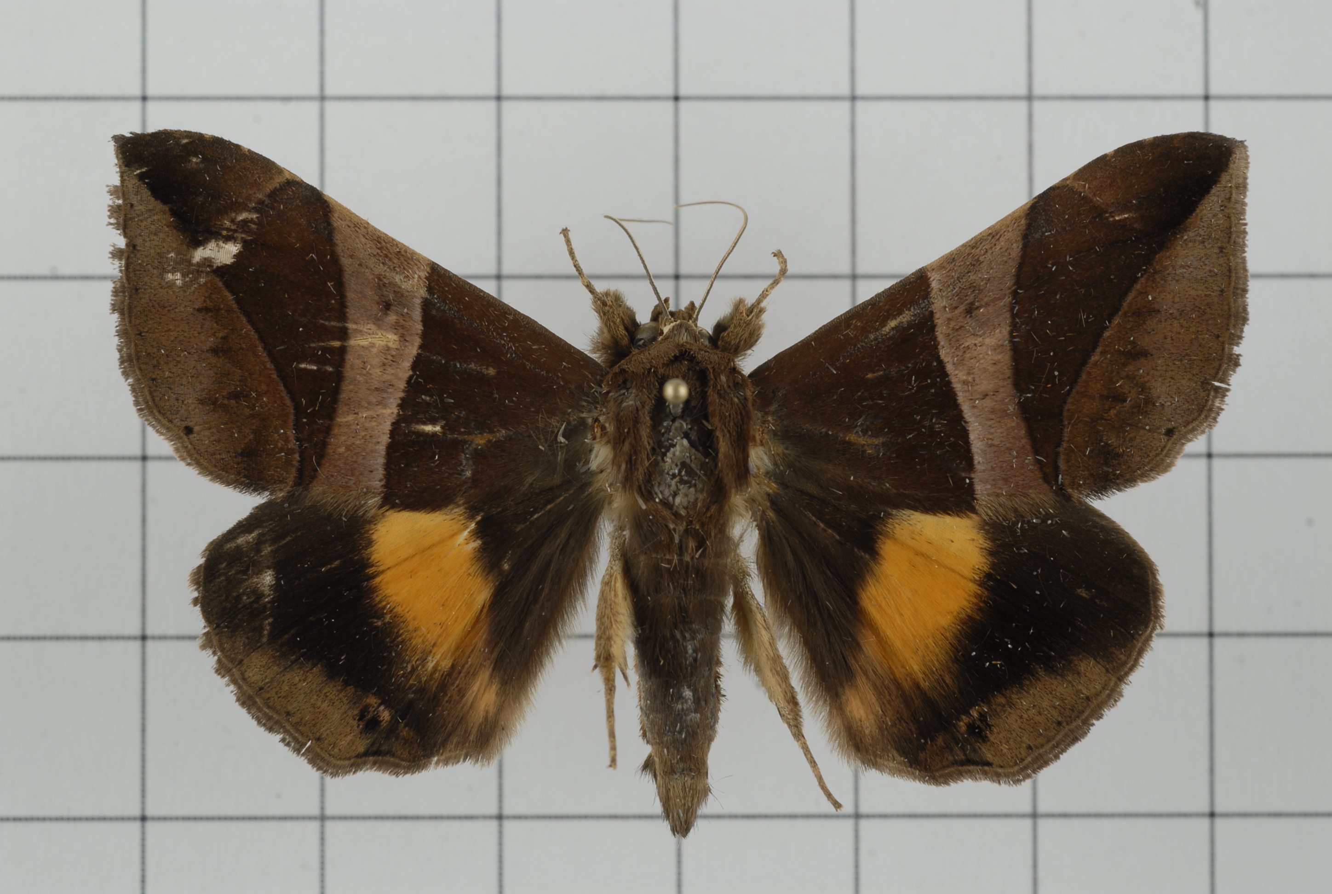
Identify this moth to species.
Bastilla fulvotaenia
